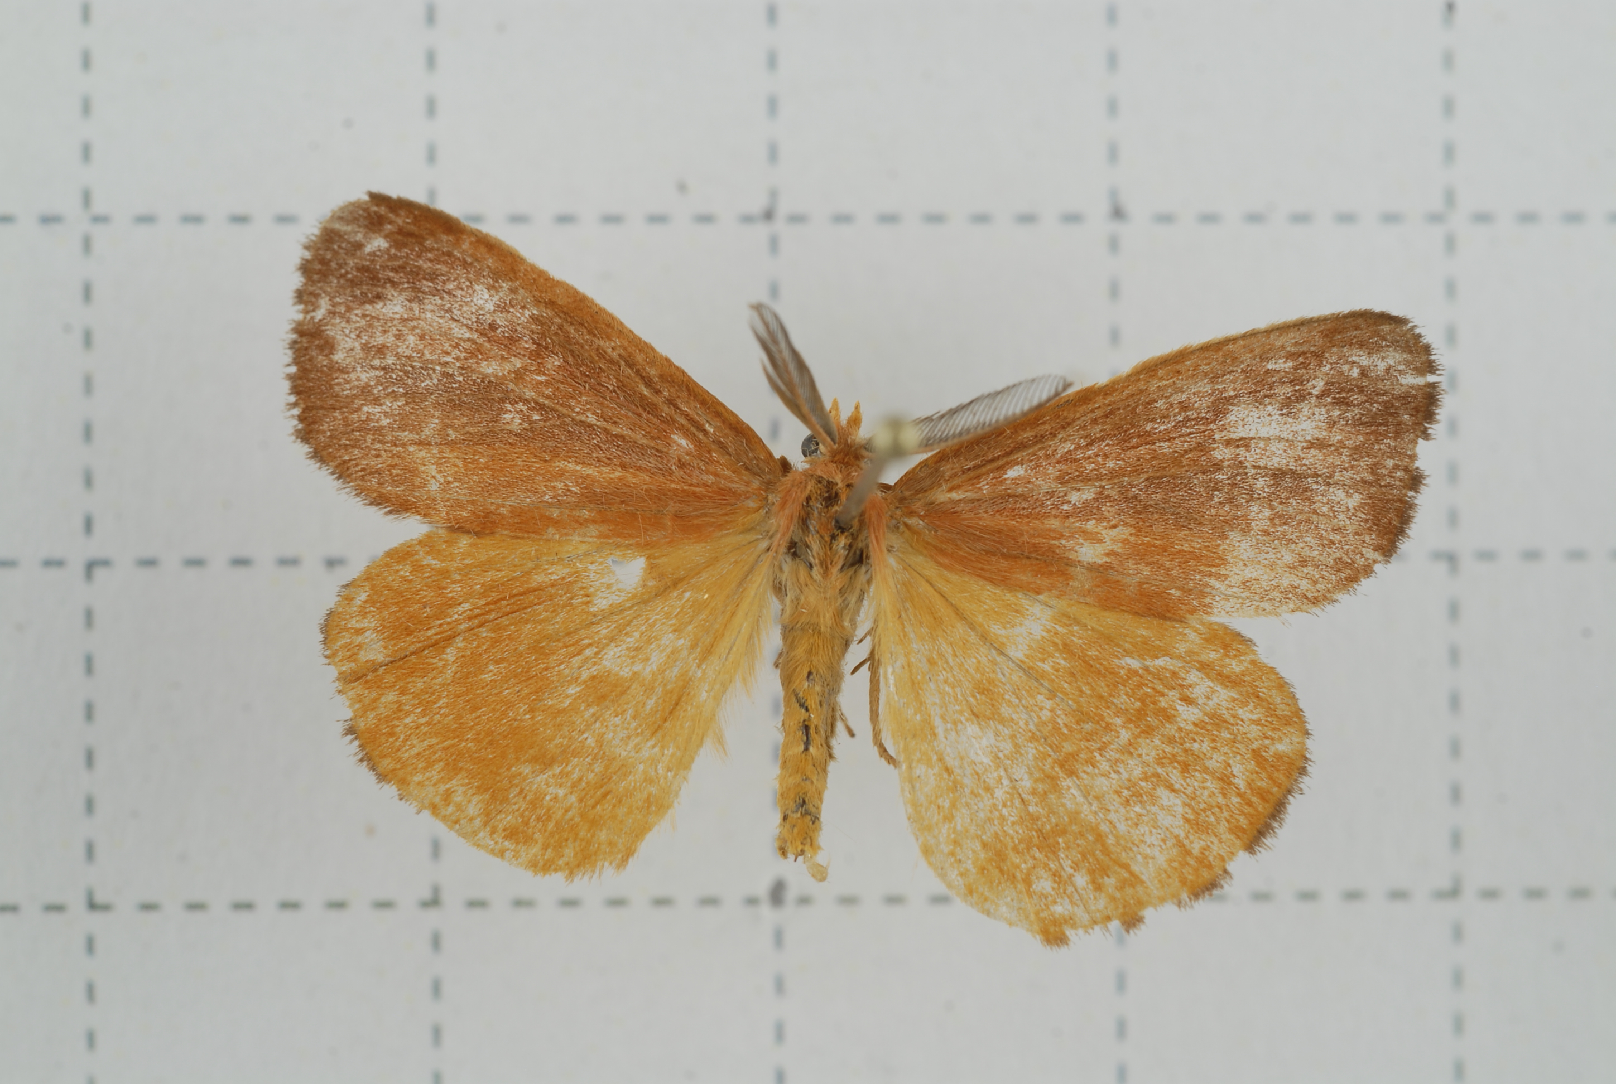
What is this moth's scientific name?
Pantana substrigosa
